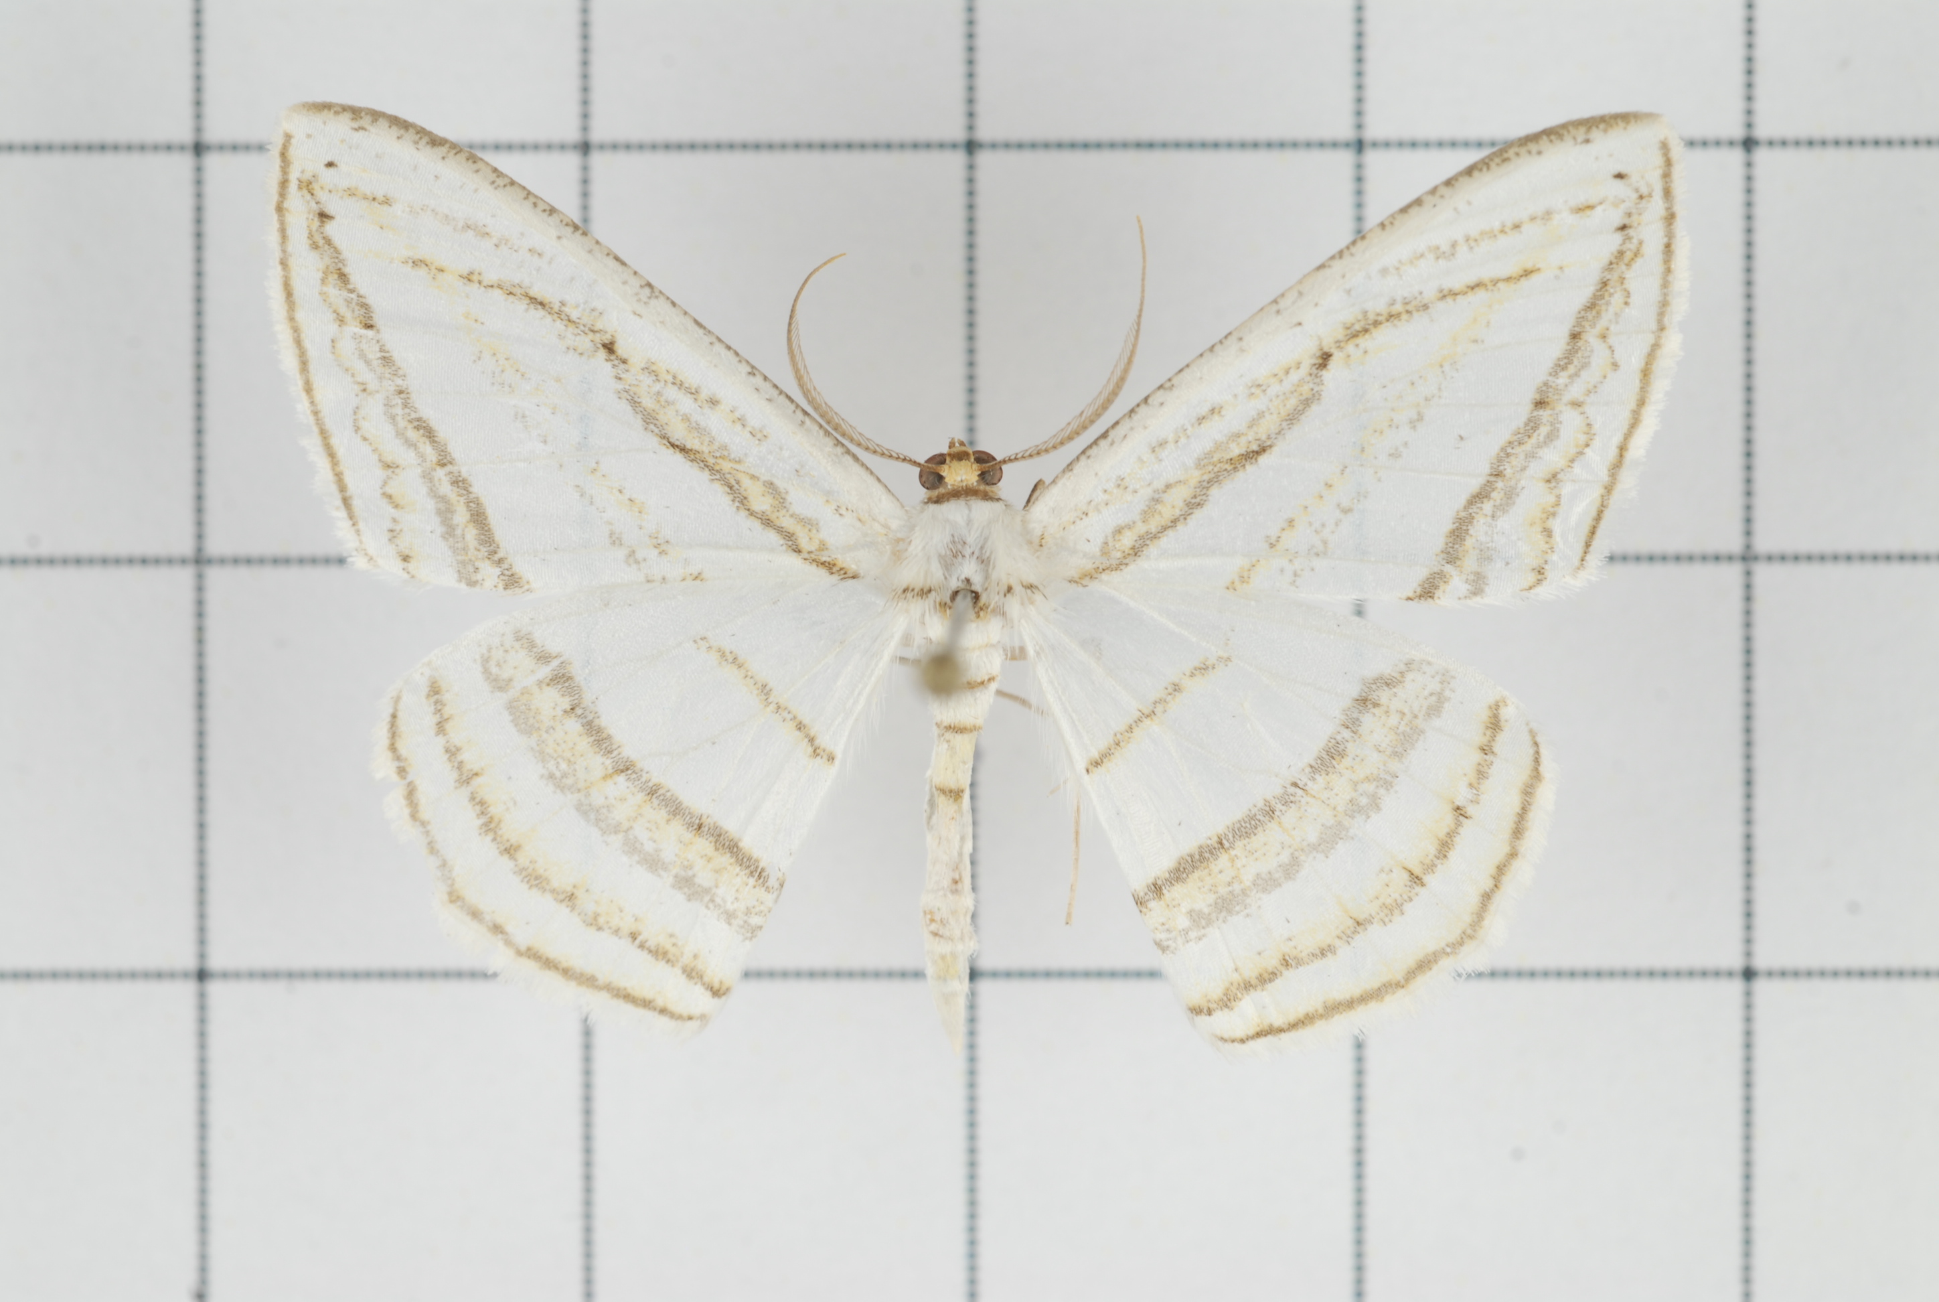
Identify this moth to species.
Orthocabera sericea sericea
